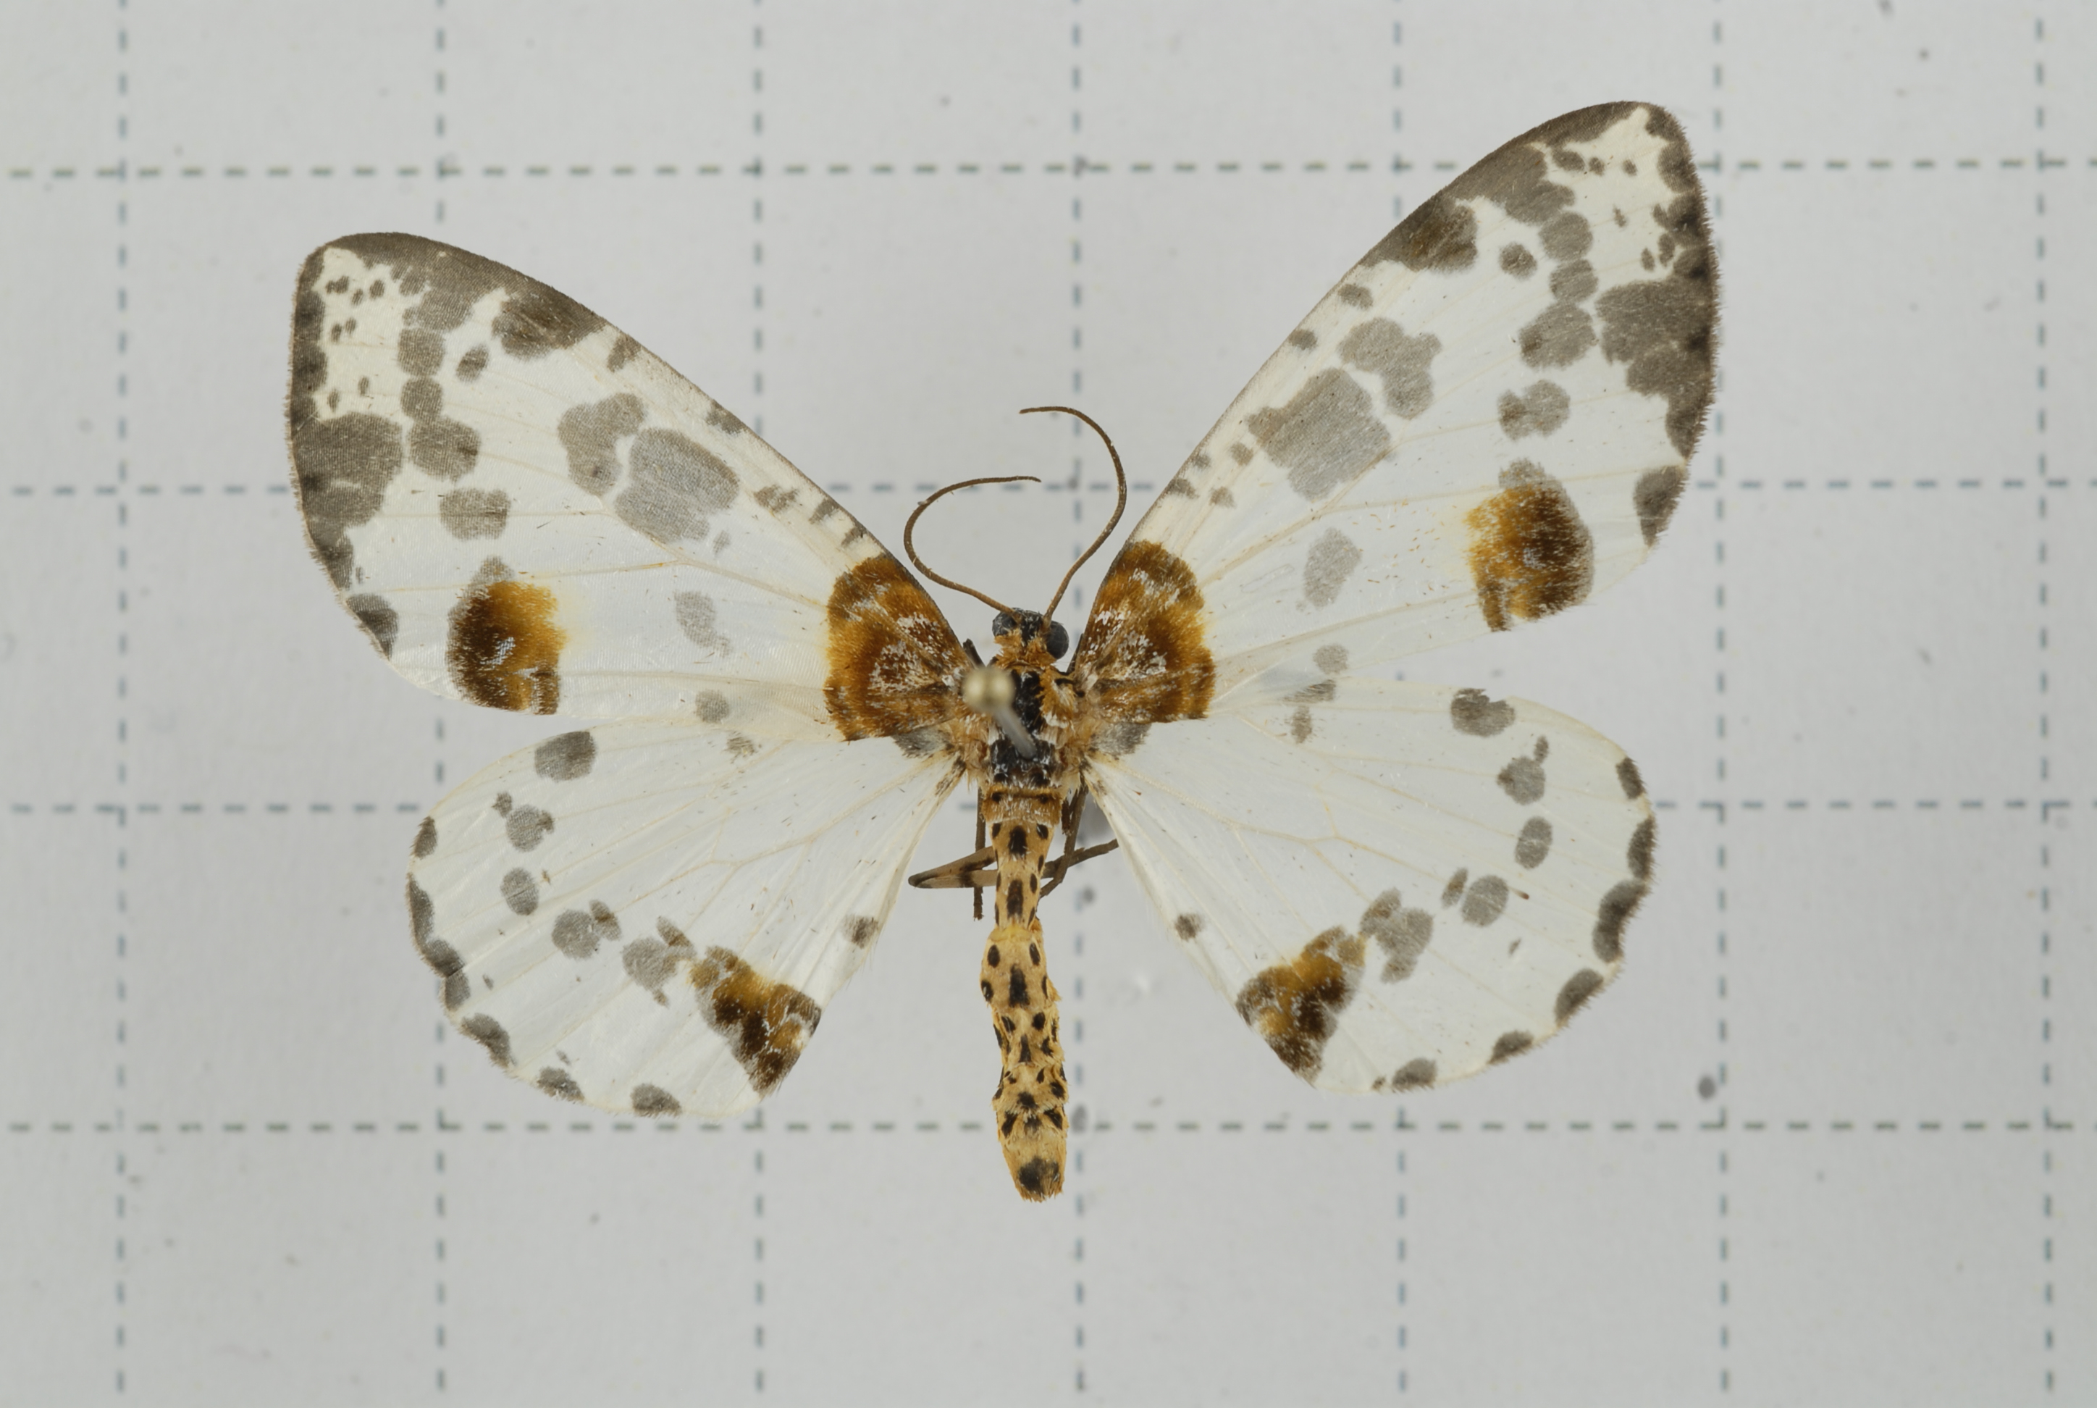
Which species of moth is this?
Abraxas adilluminata
